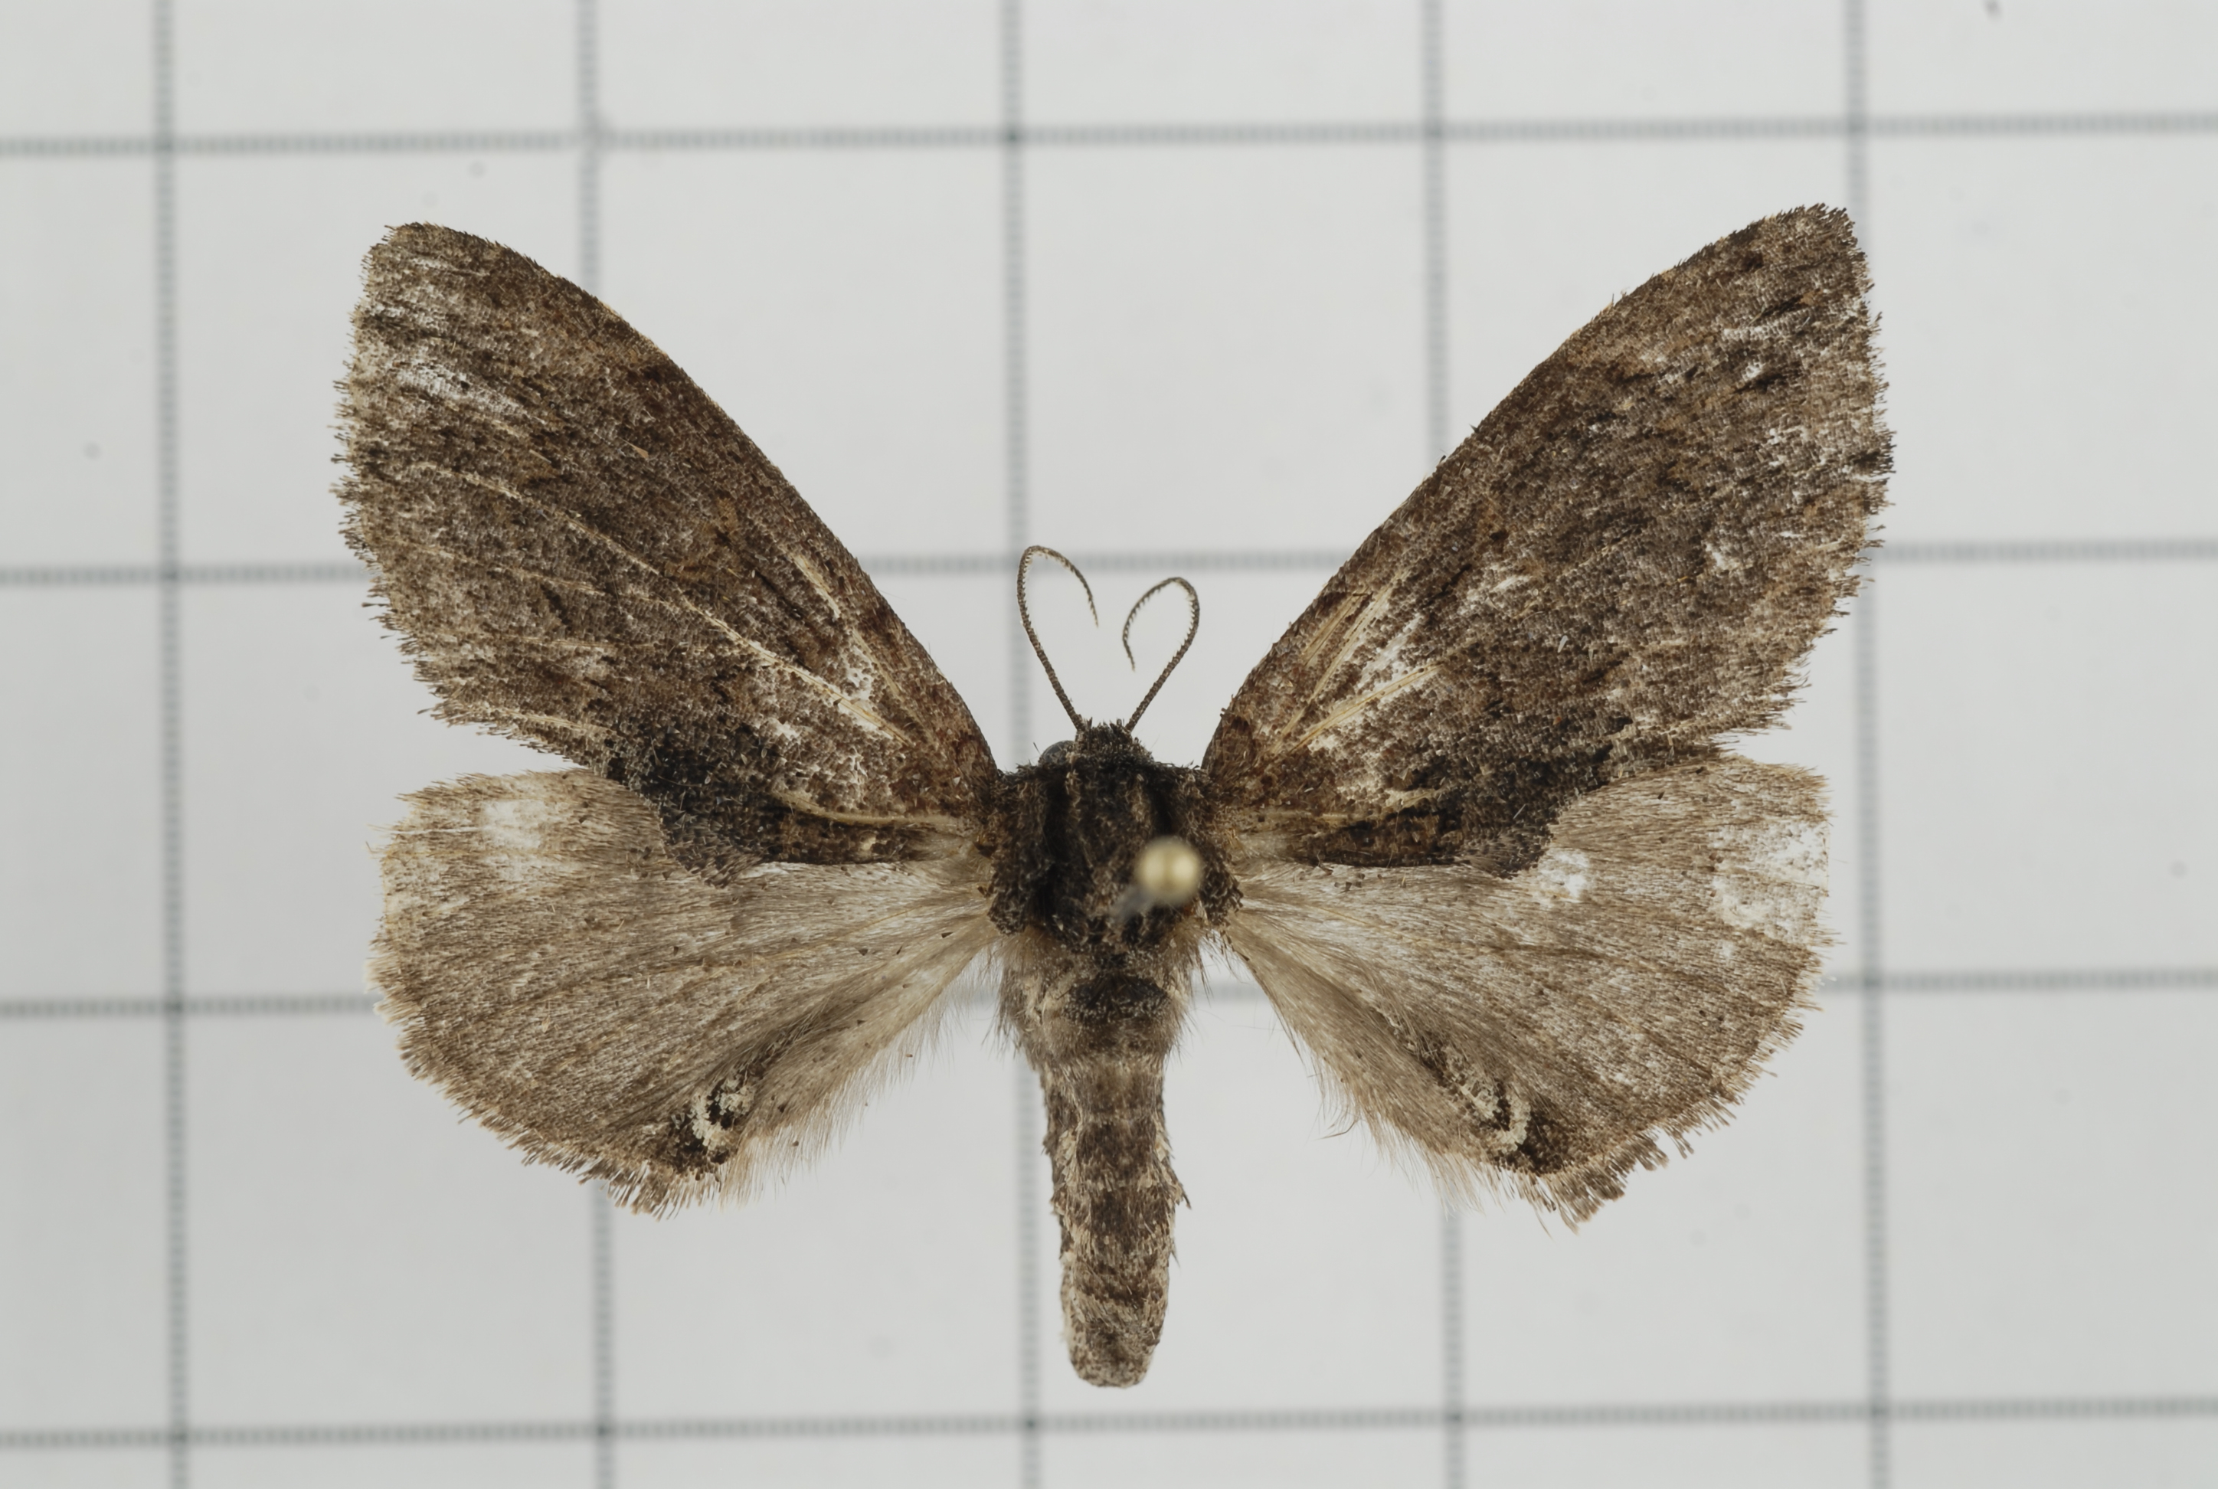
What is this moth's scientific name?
Lophontosia fusca
